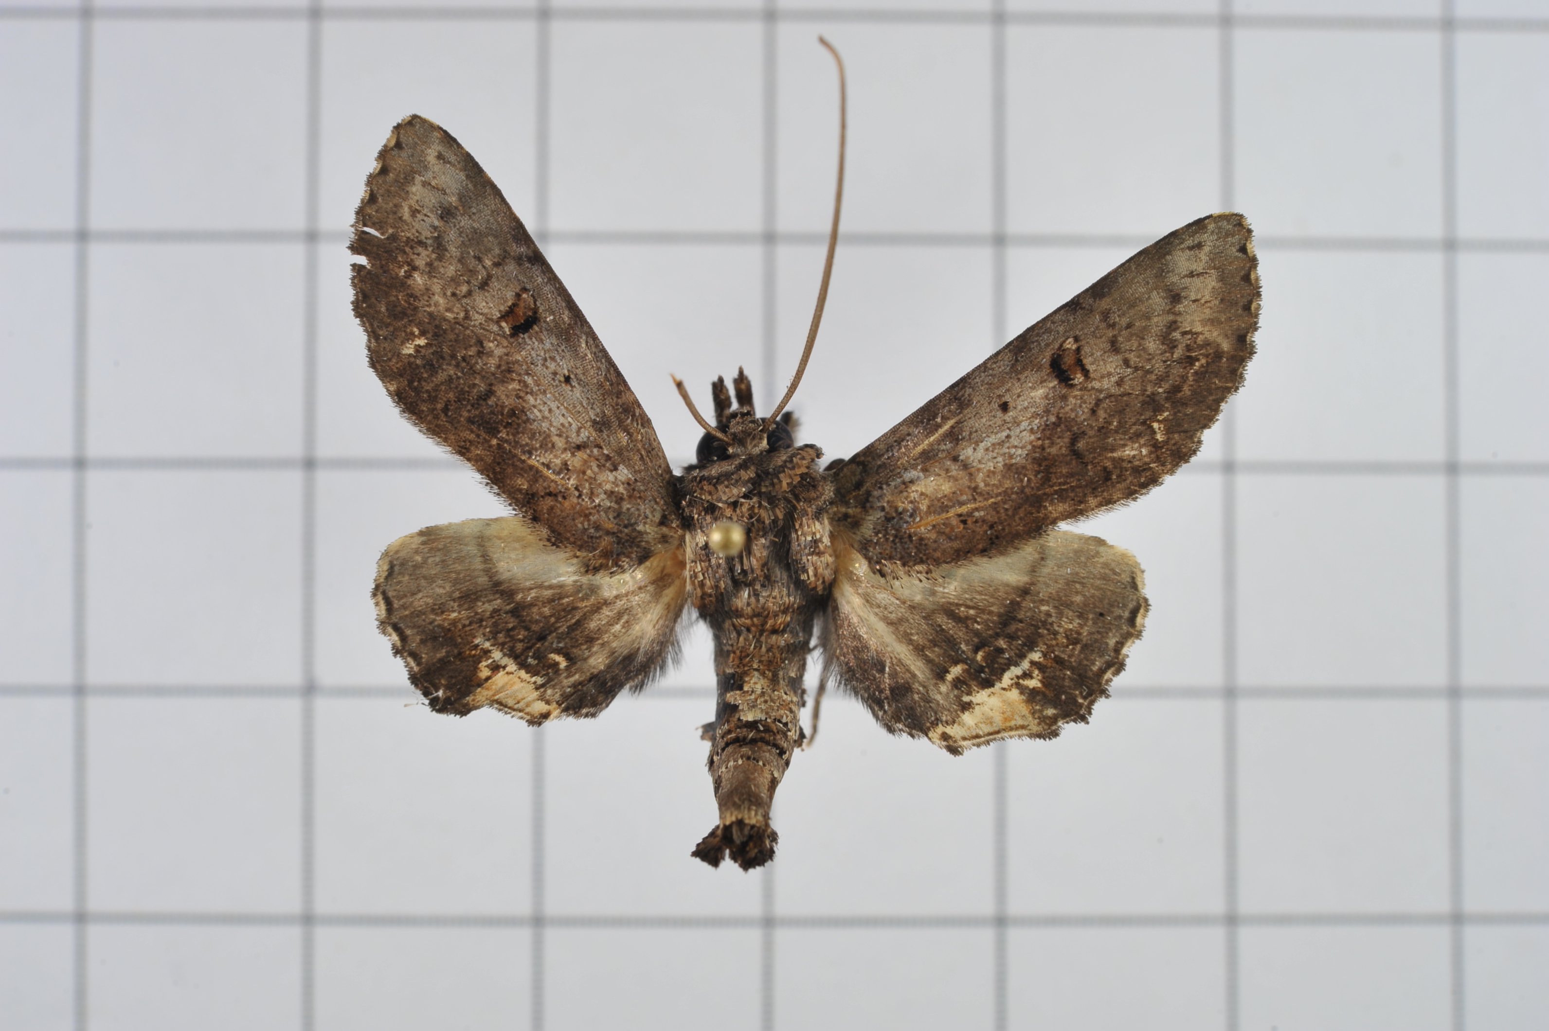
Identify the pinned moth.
Anuga supraconstricta
